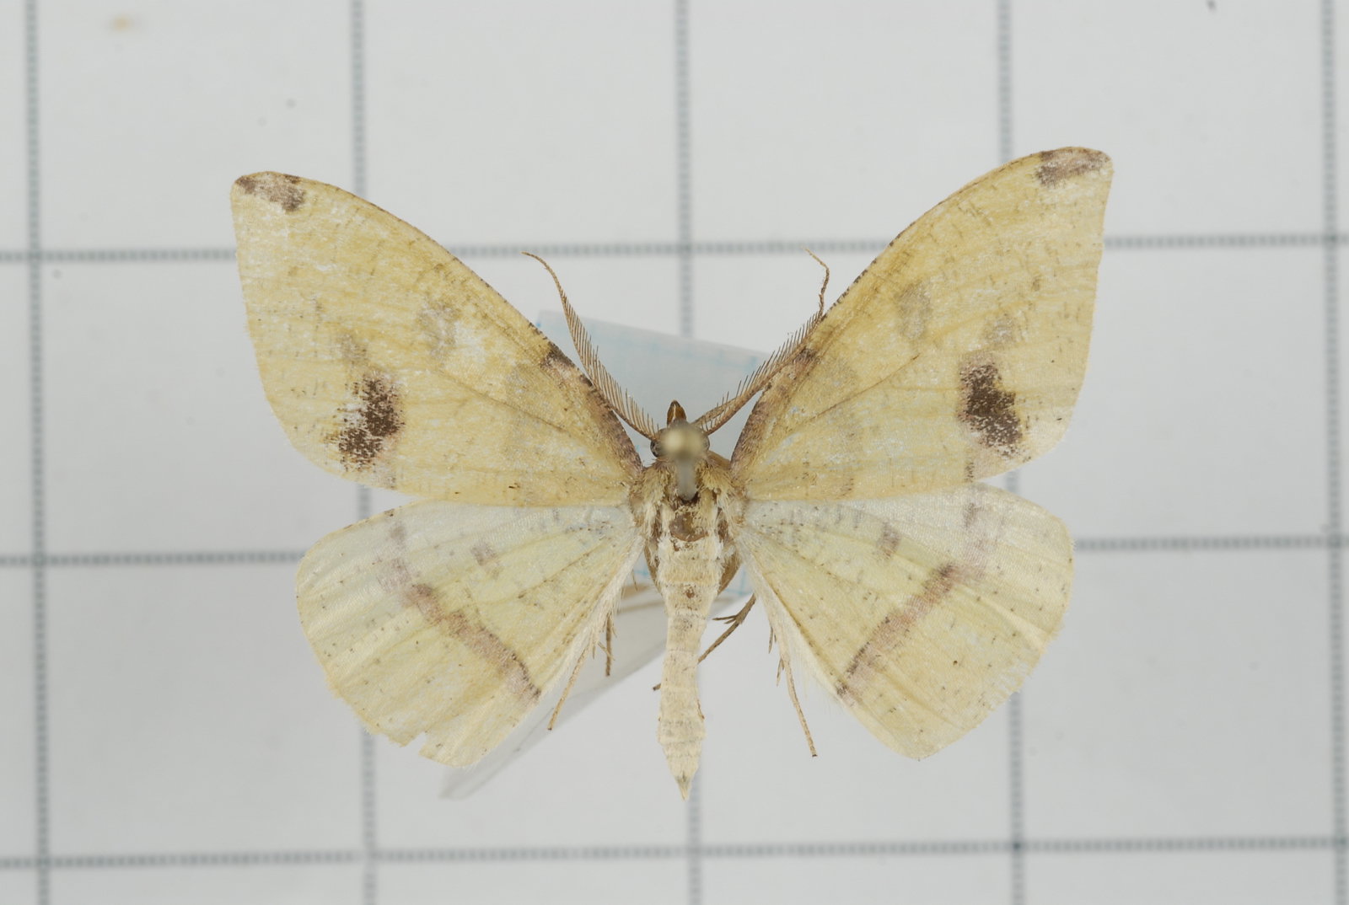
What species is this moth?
Heterolocha satoi
